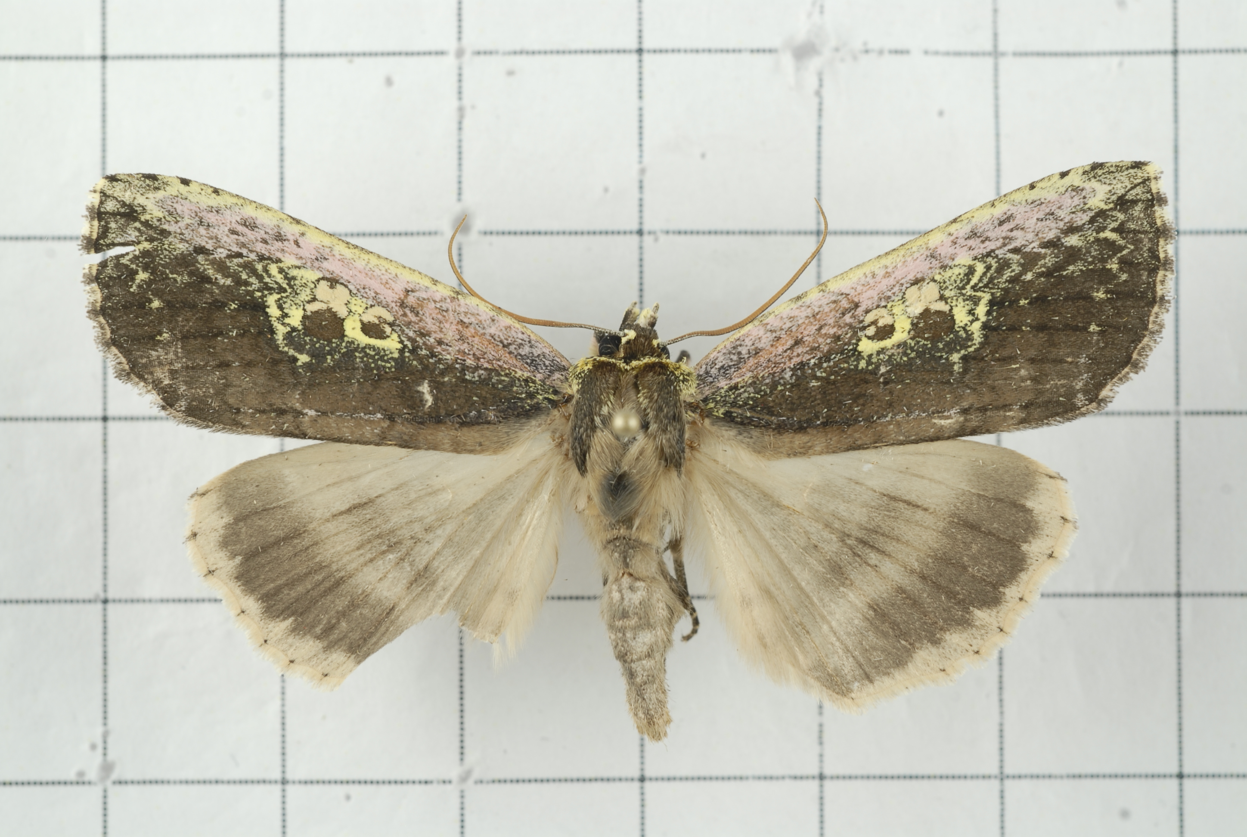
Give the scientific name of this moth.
Tethea consimilis c-album
